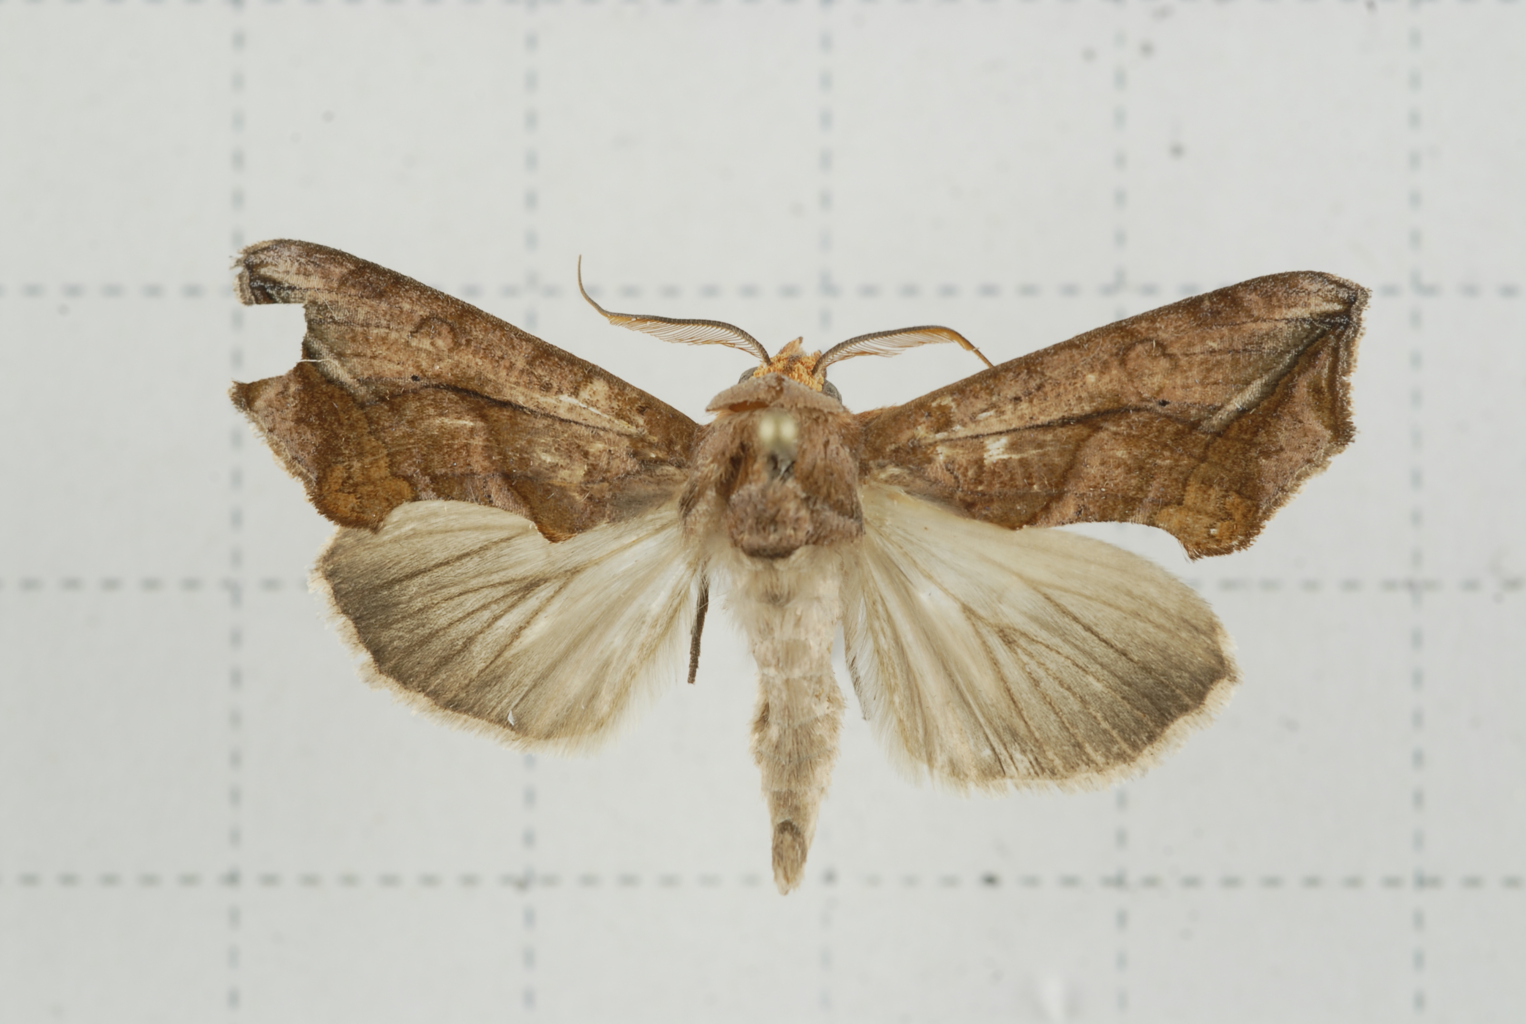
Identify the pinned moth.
Oraesia emarginata
